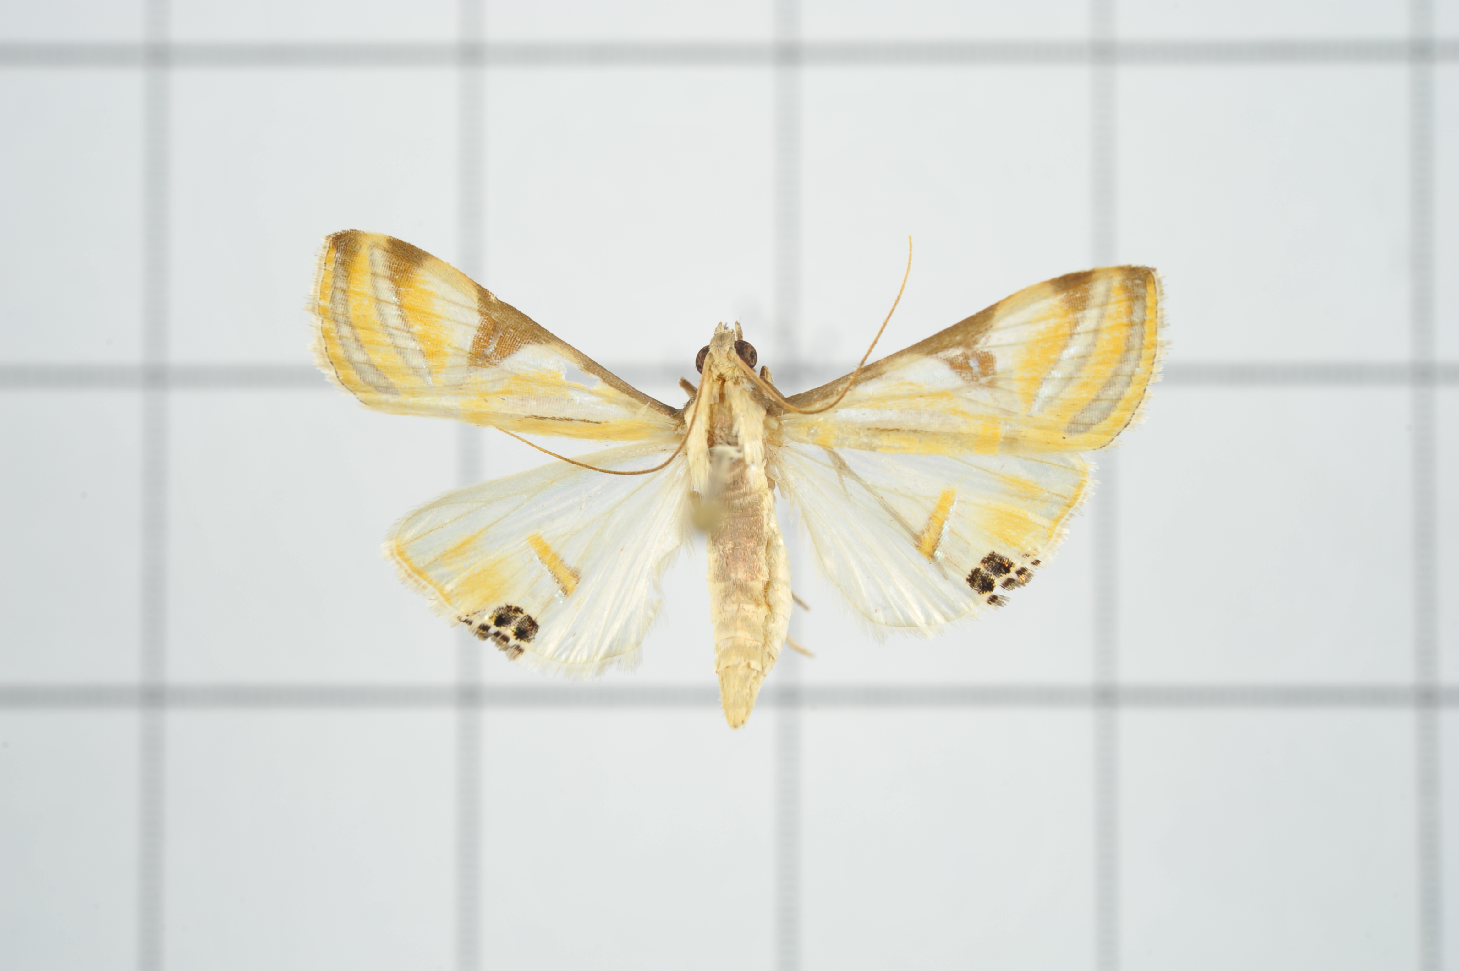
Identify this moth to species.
Talanga sexpunctalis
